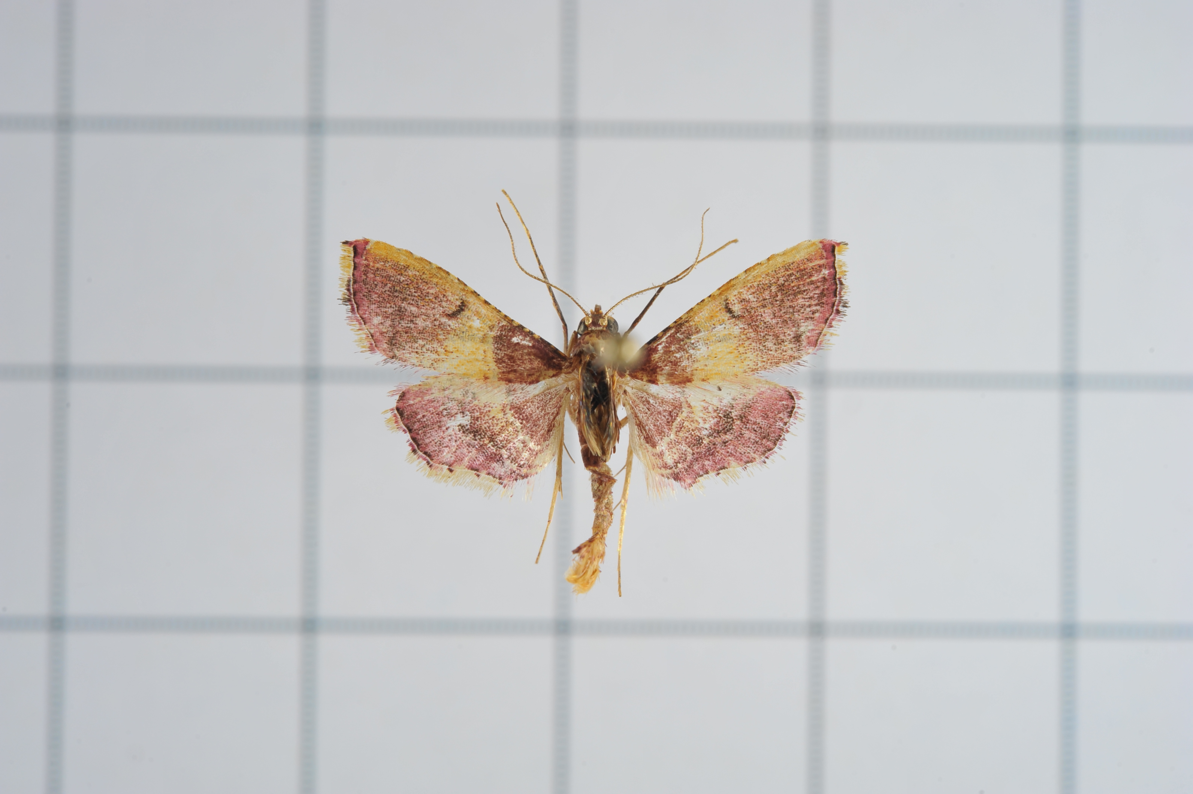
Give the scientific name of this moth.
Endotricha olivacealis
